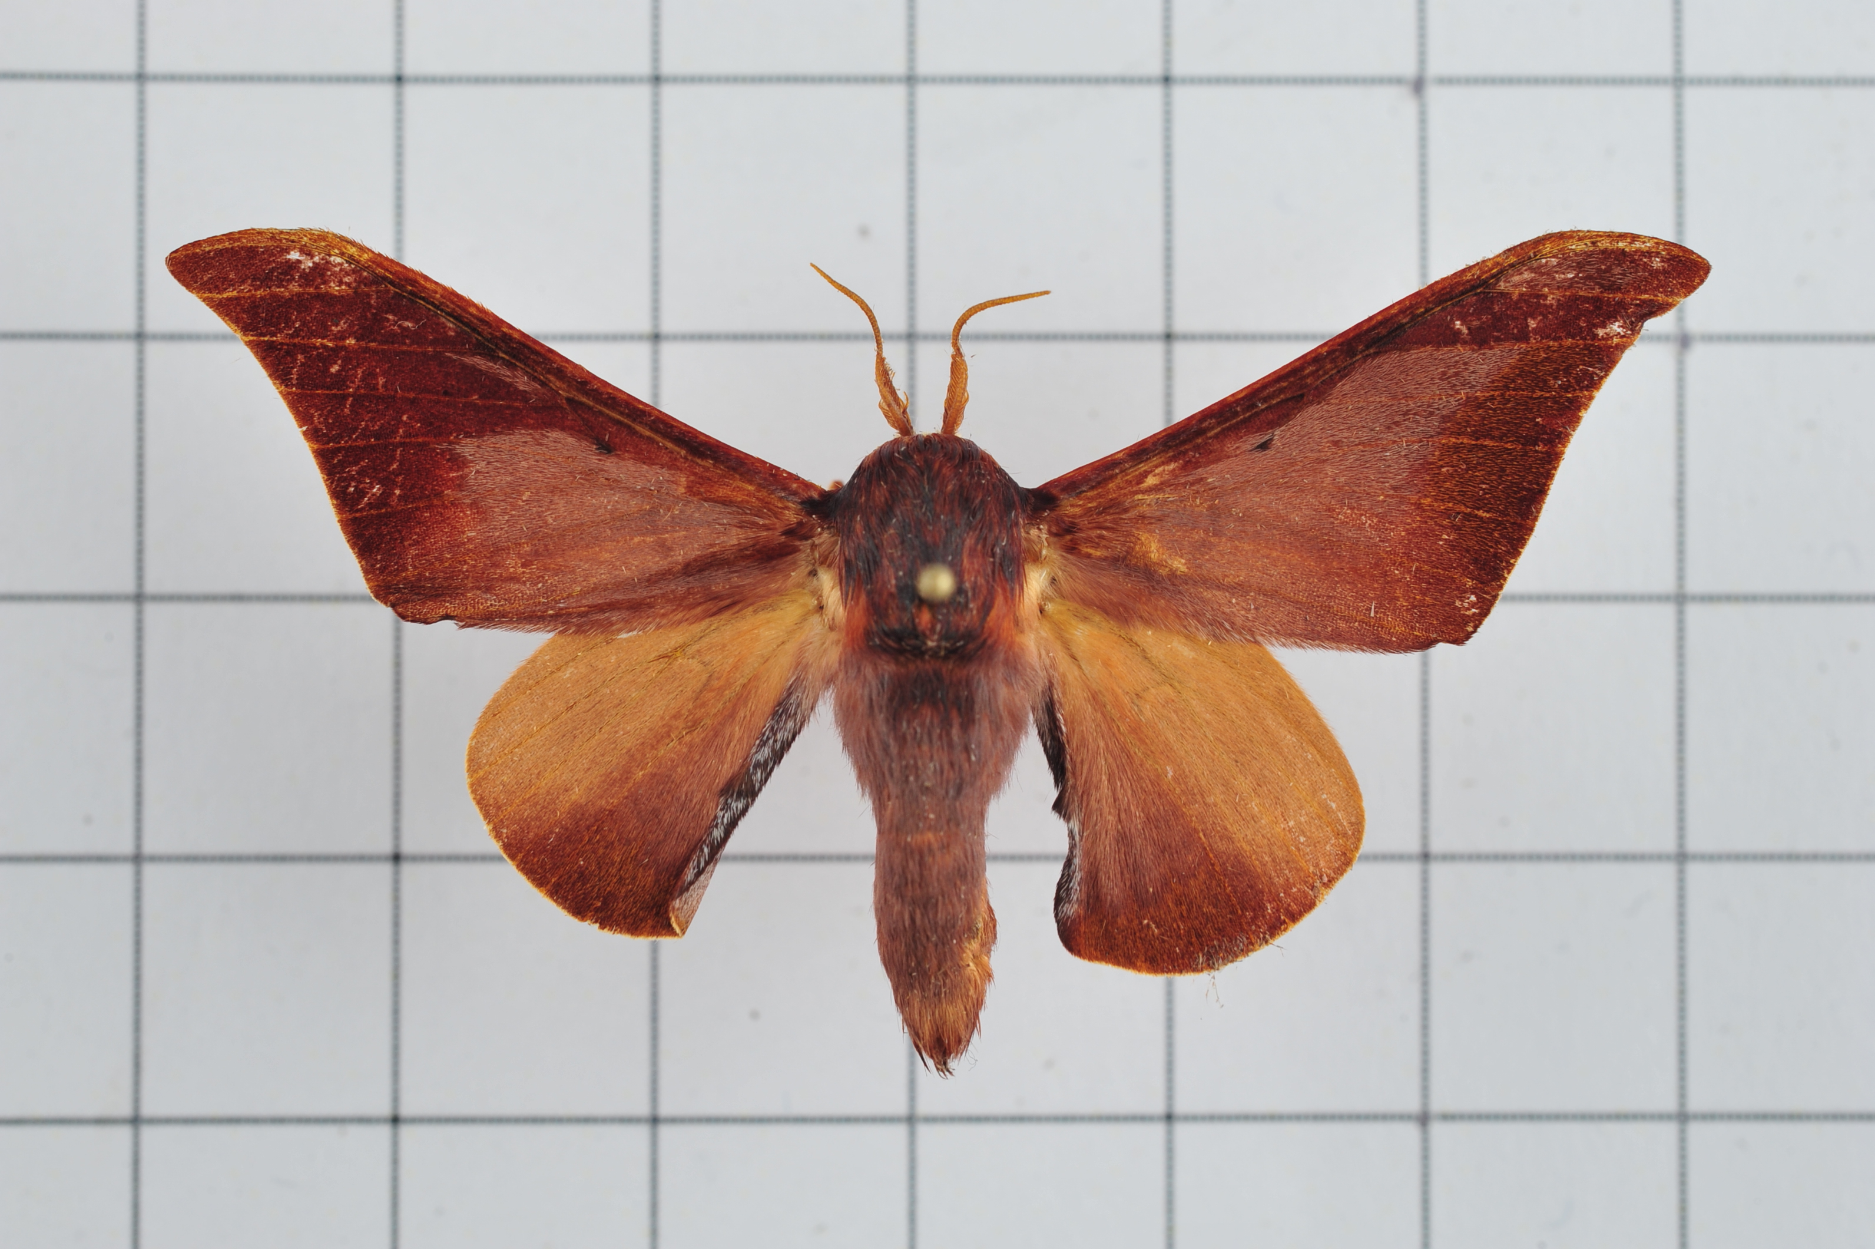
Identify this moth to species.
Comparmustilia gerontica
